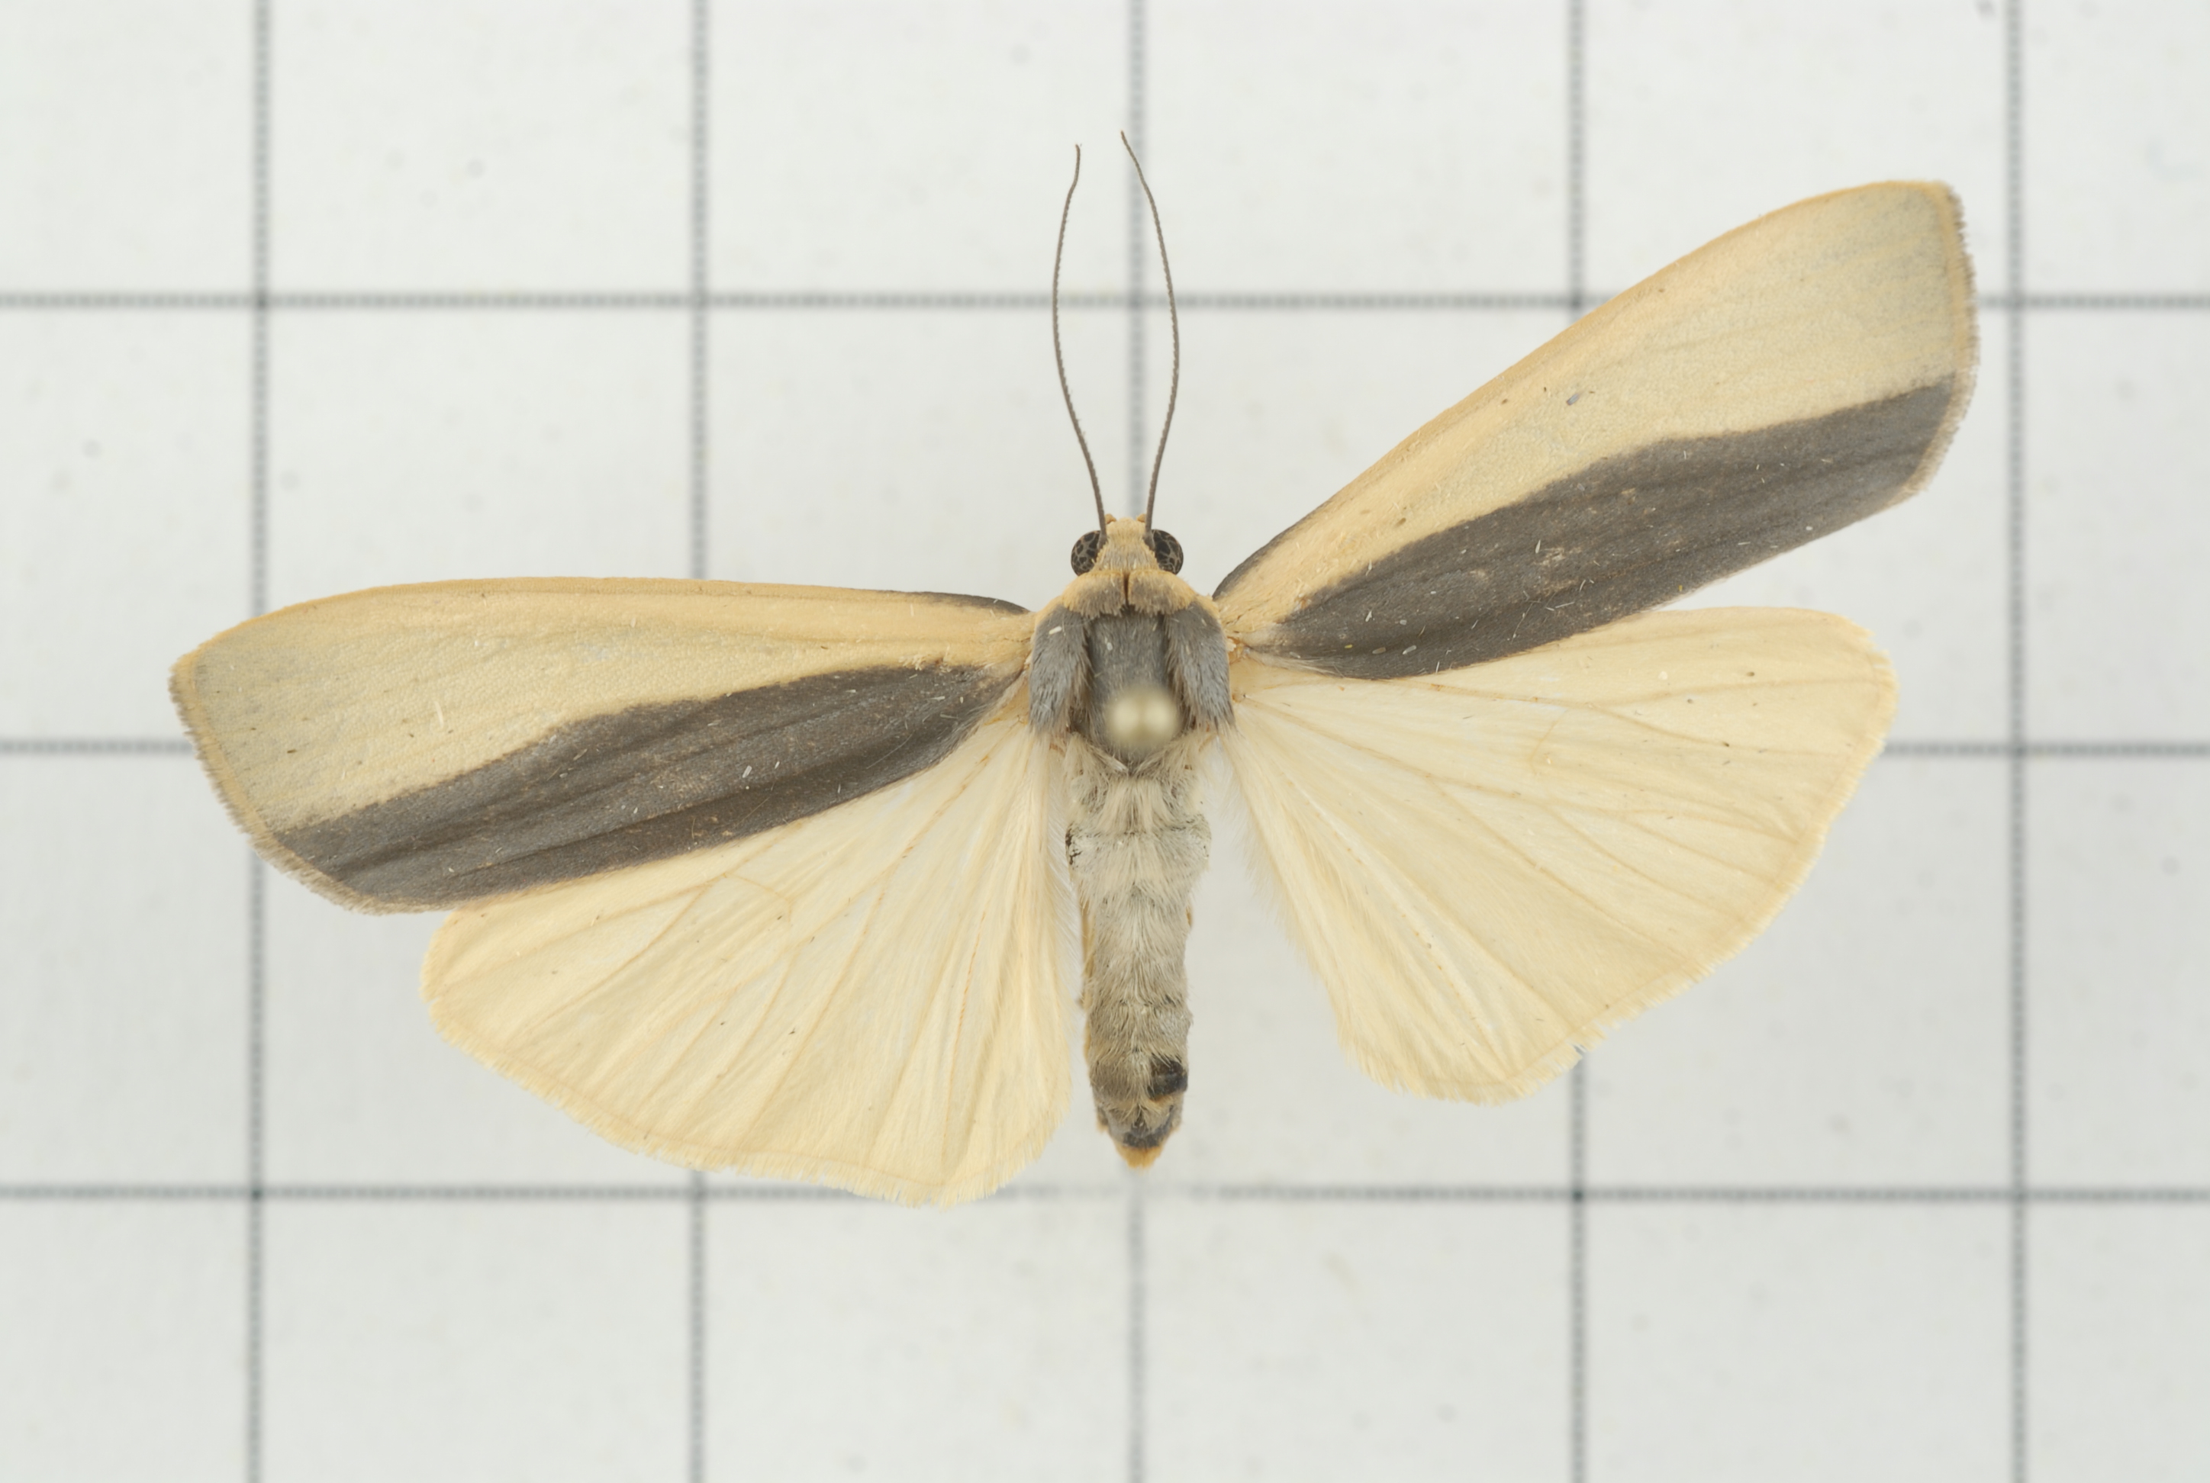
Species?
Hesudra divisa
